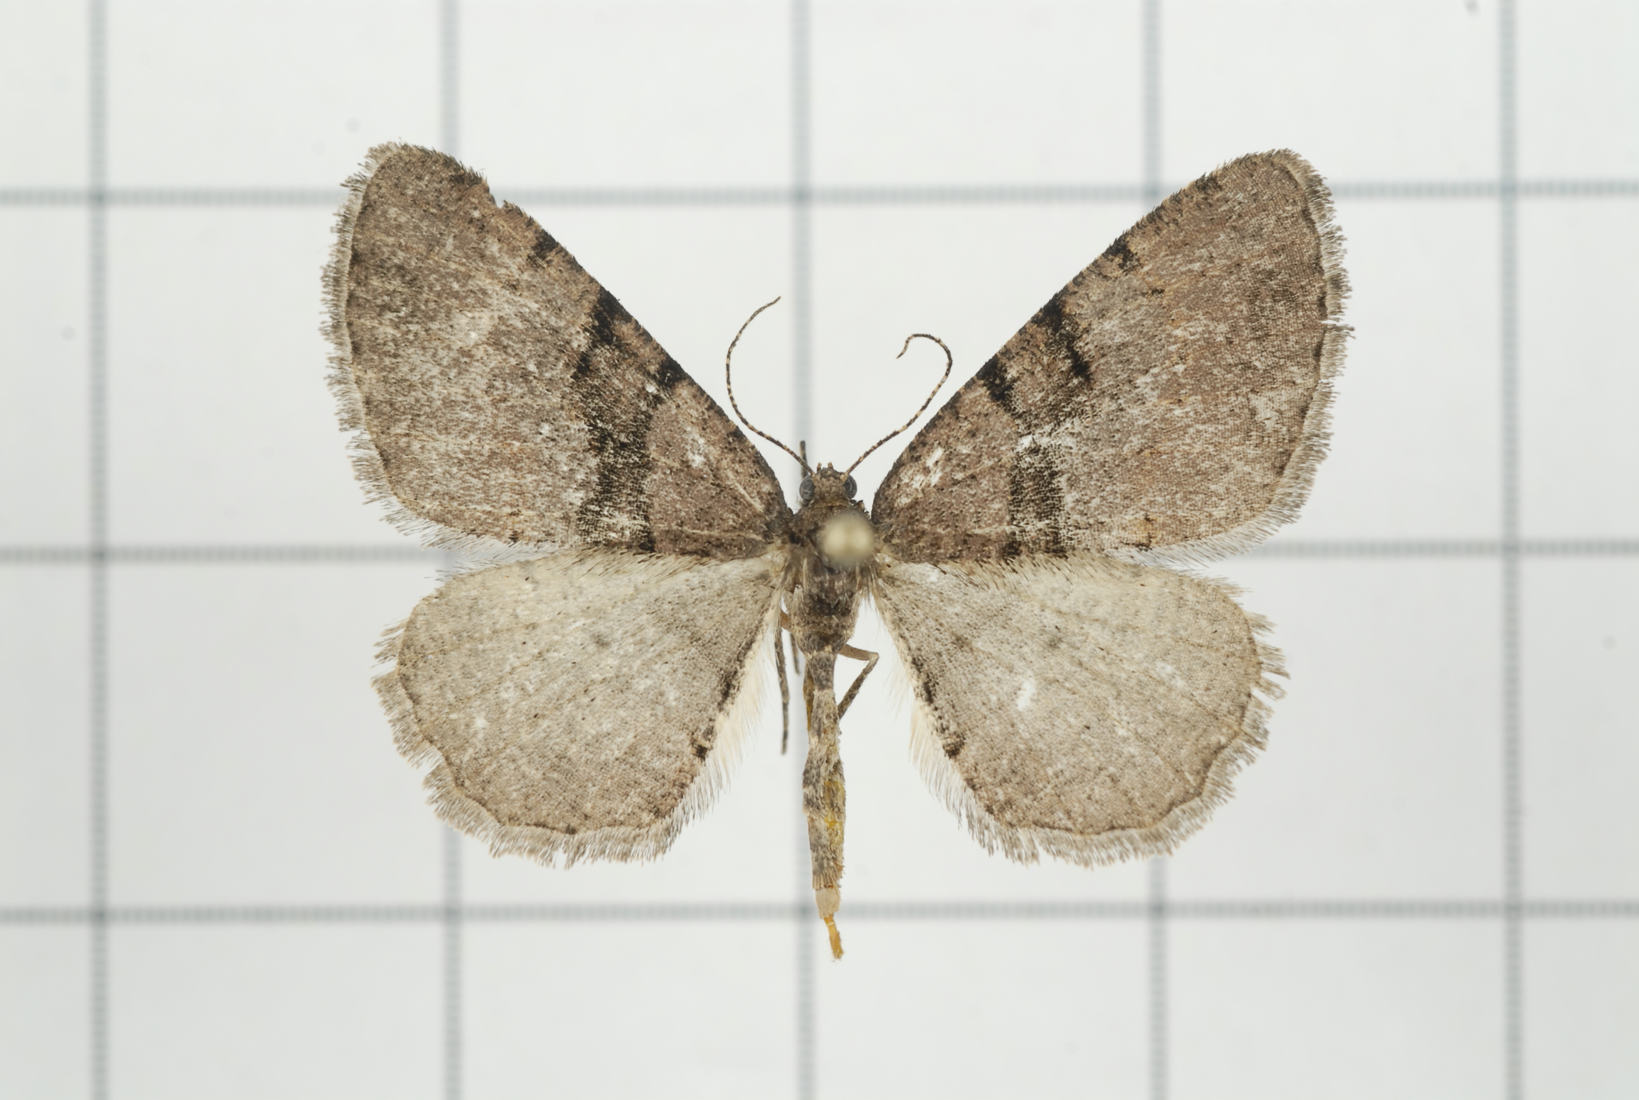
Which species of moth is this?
Anectropis semifascia
